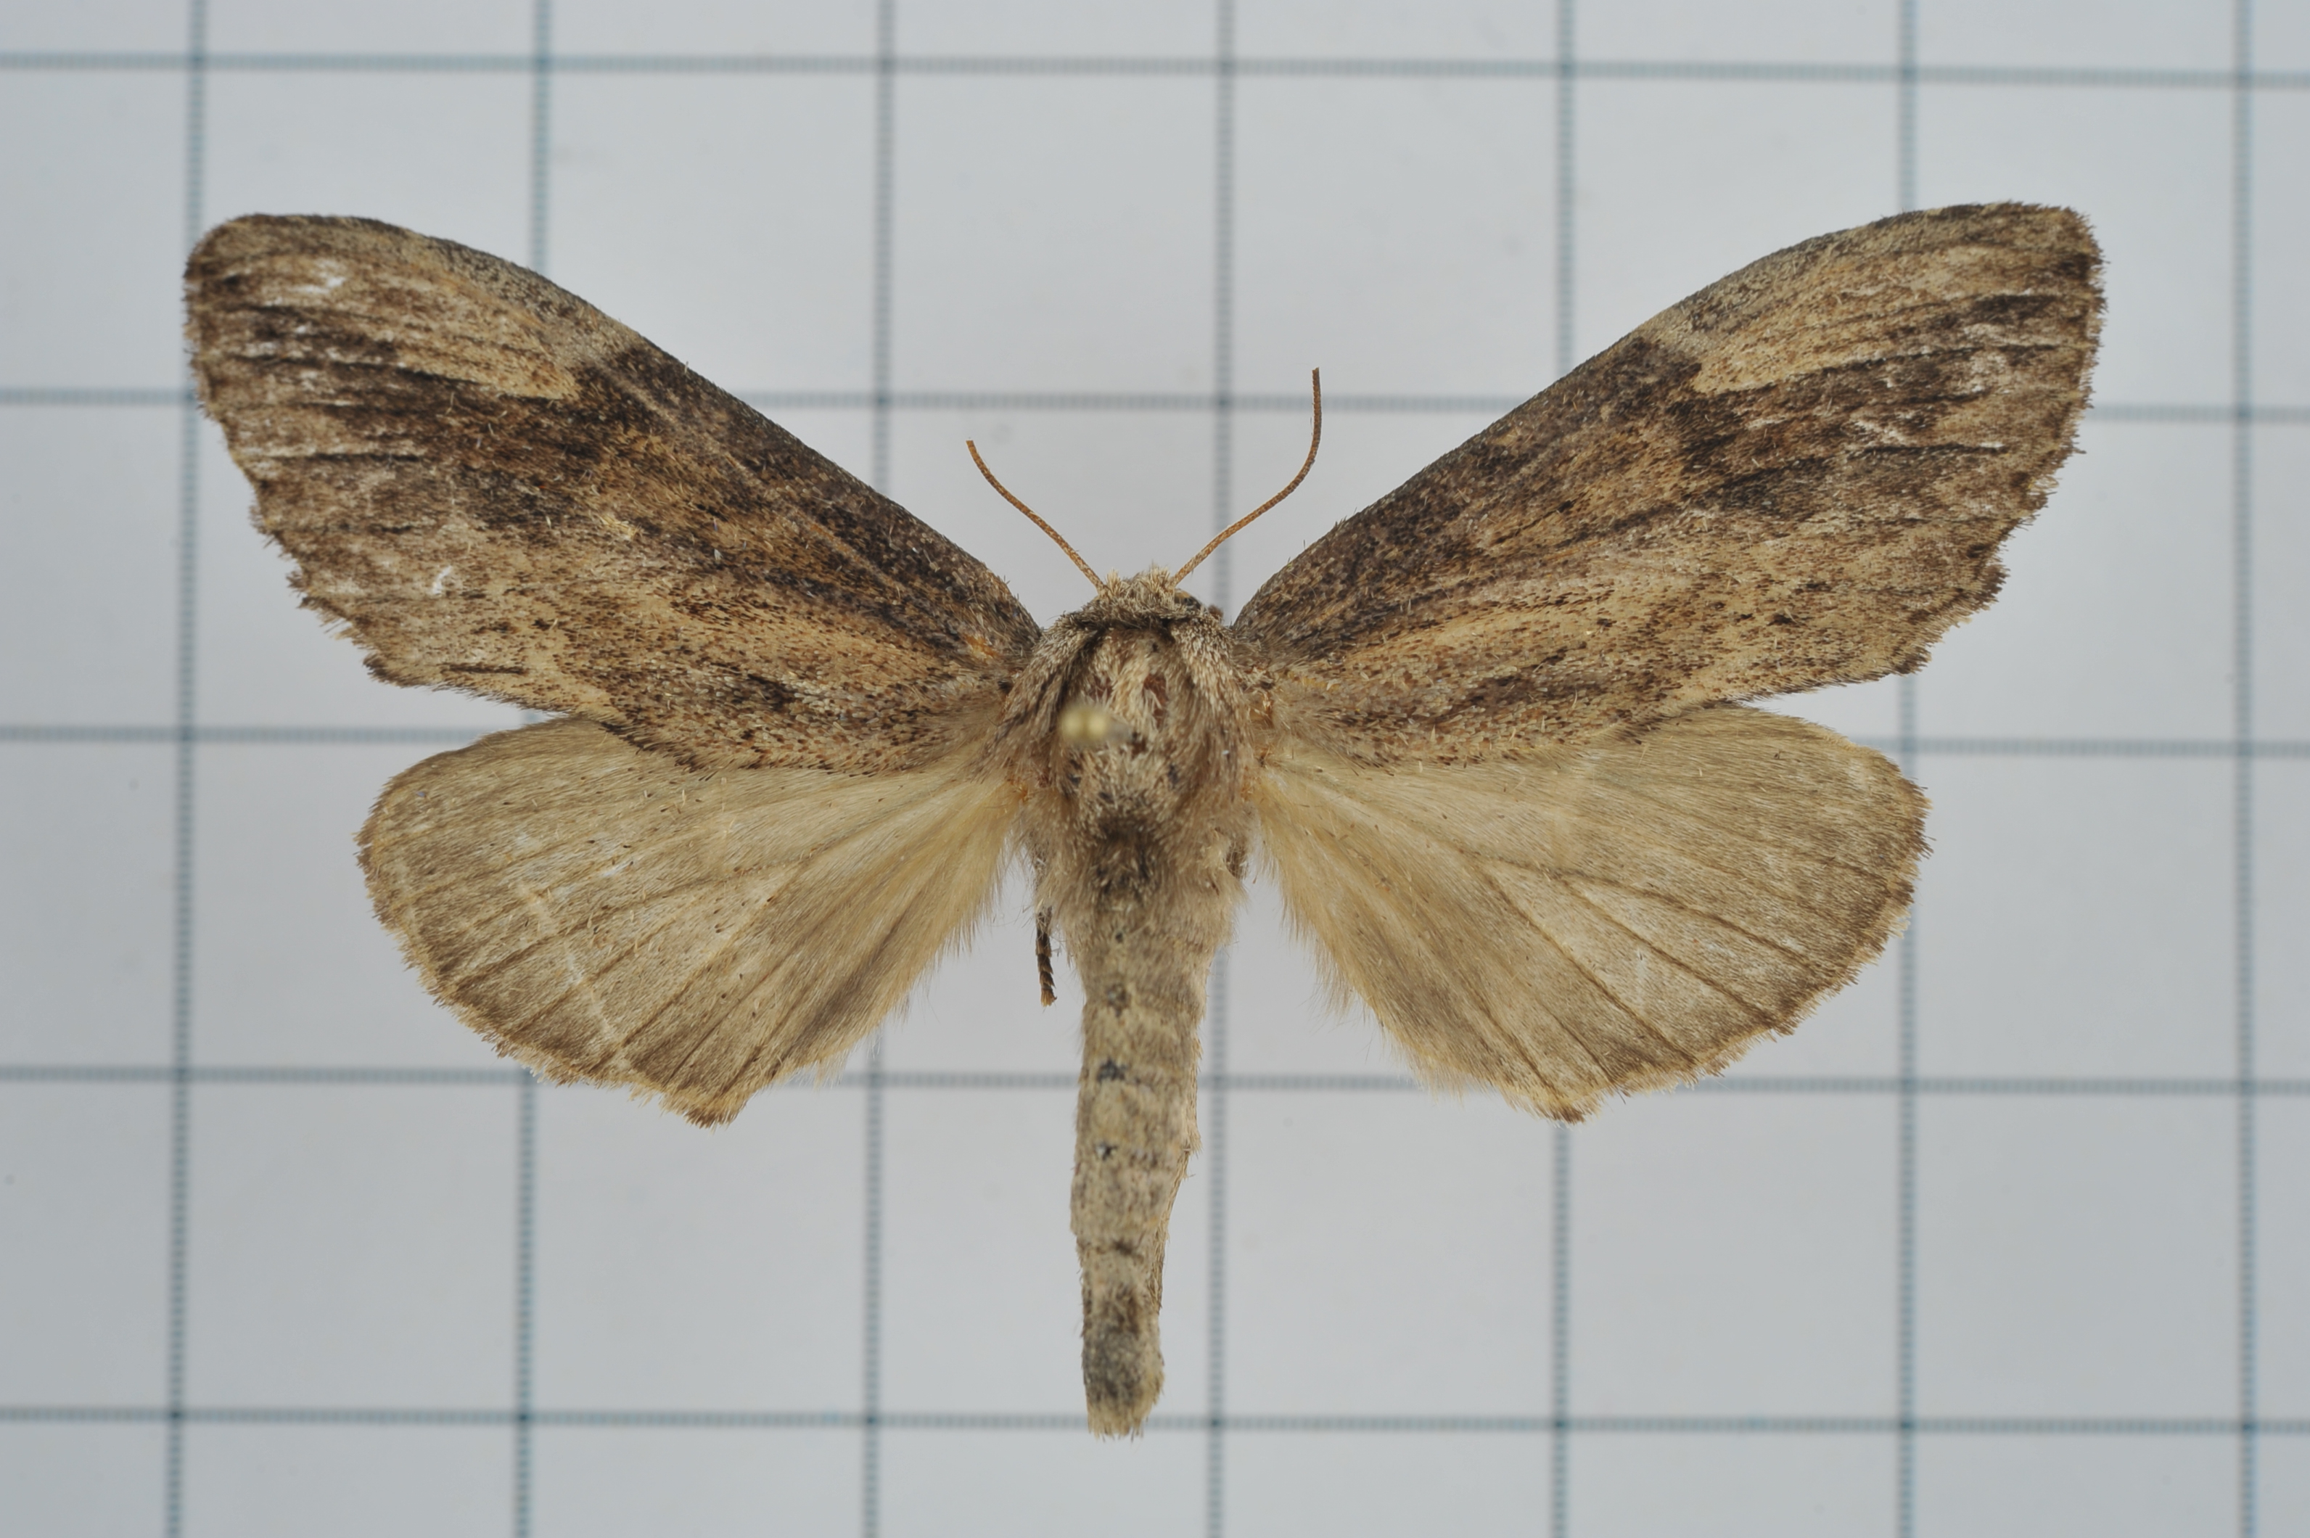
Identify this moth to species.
Allodontoides tenebrosa
